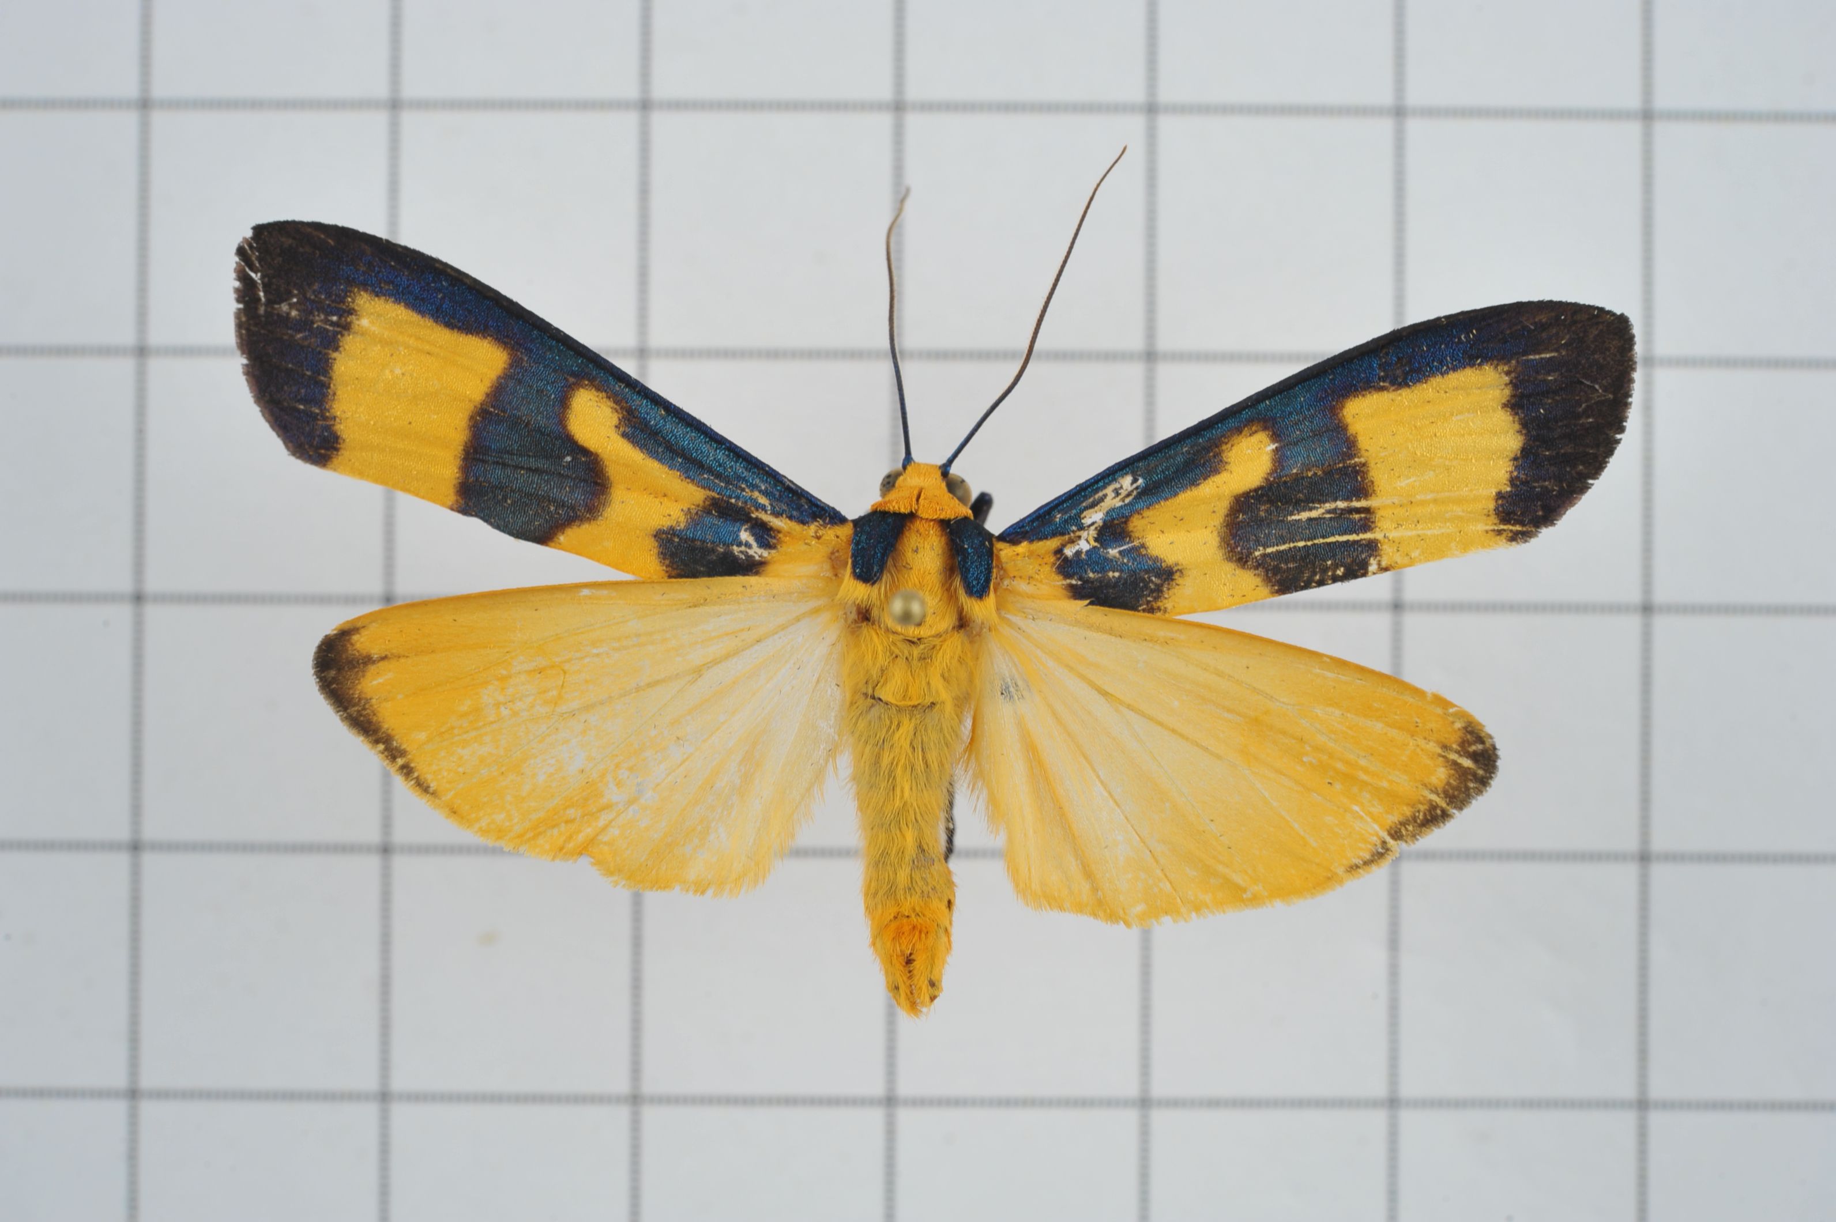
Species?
Chrysaeglia magnifica
